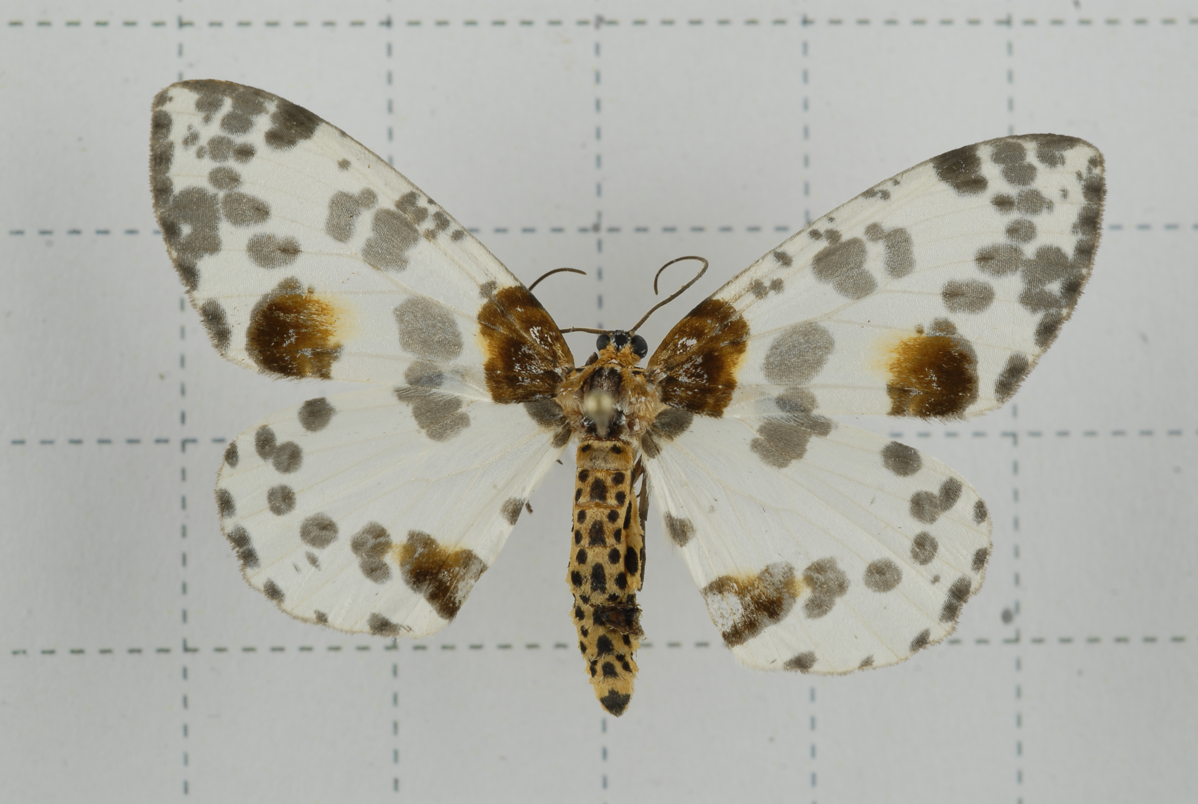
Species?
Abraxas formosilluminata
